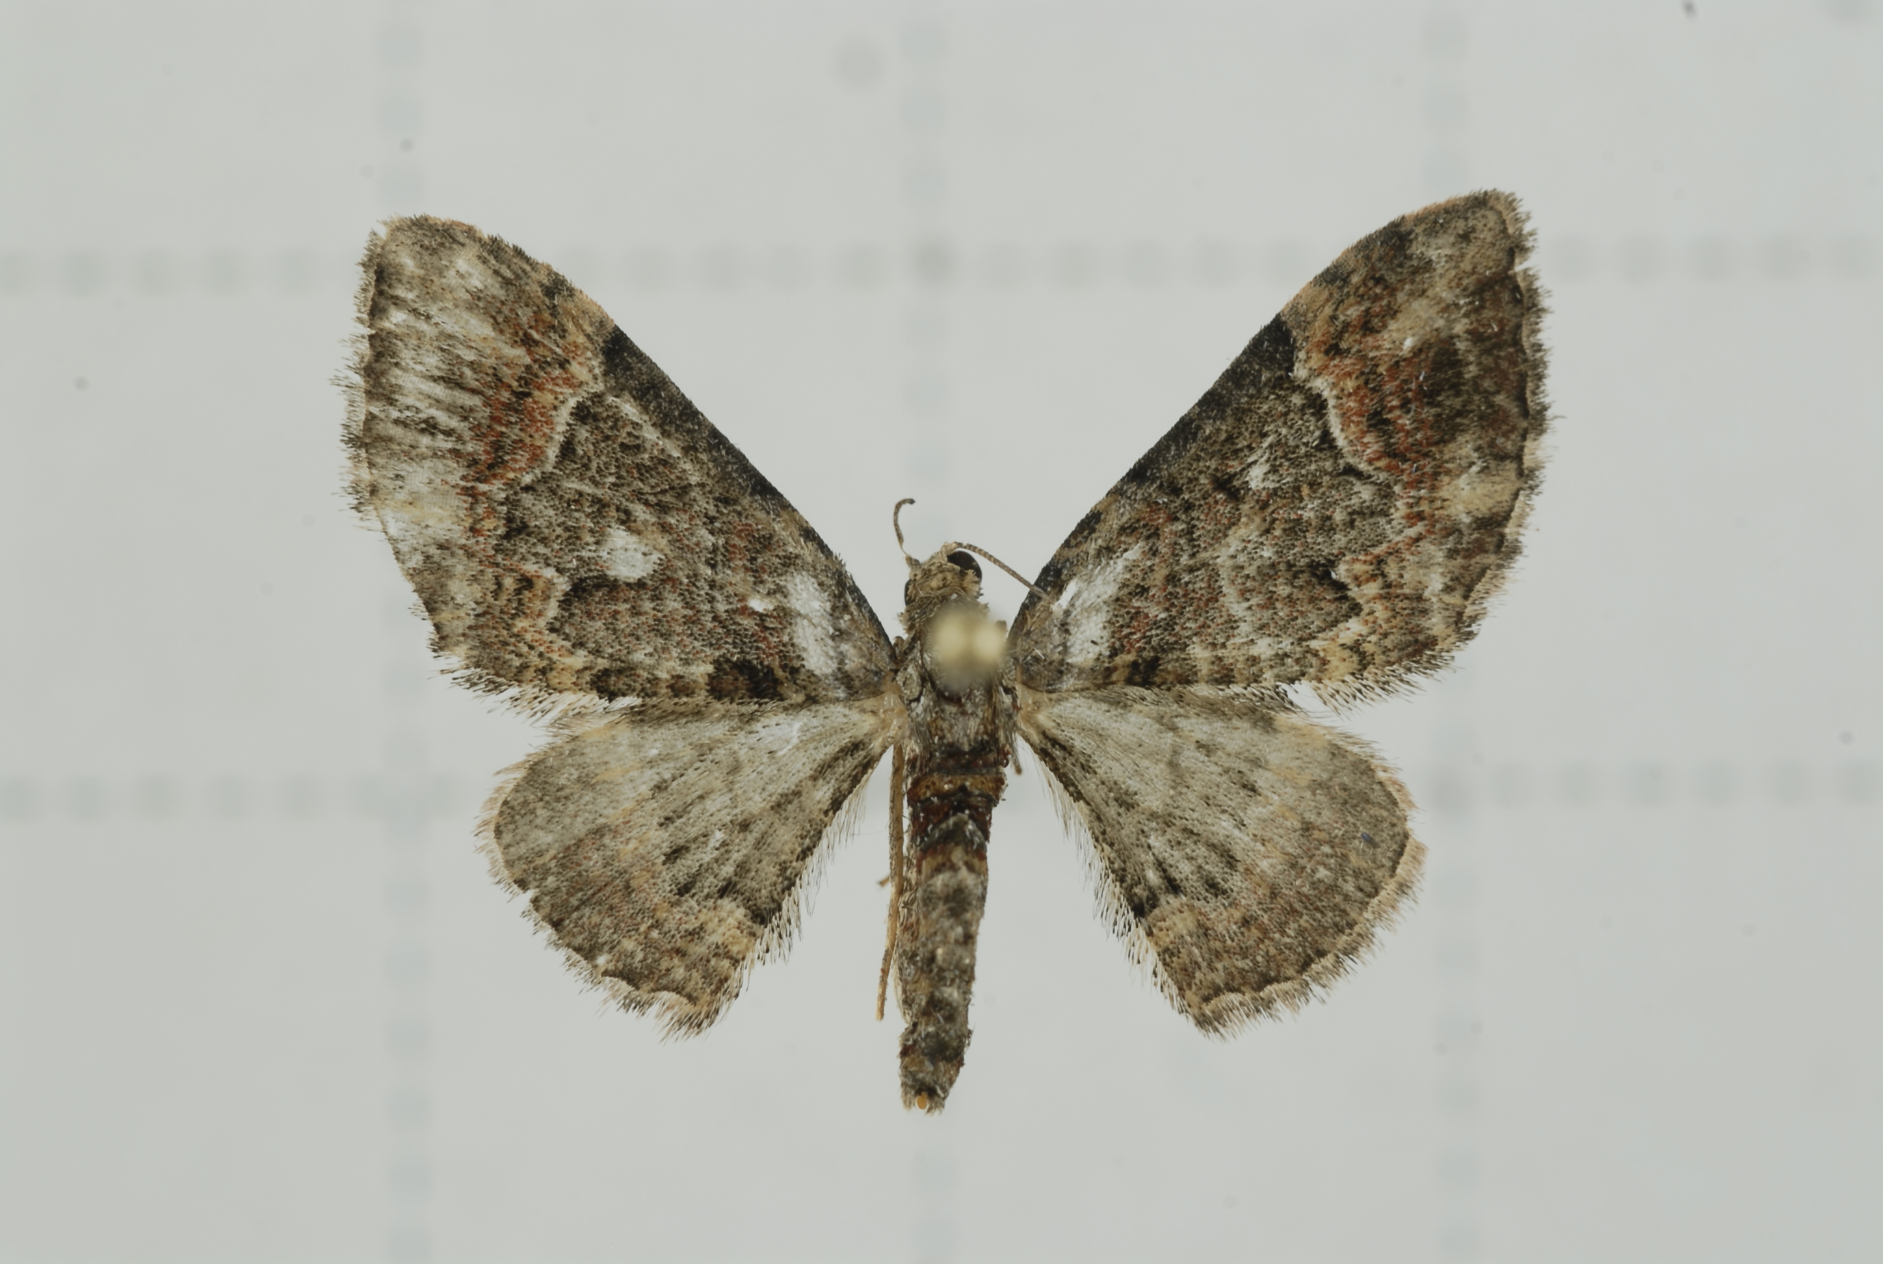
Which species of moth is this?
Mnesiloba dentifascia
